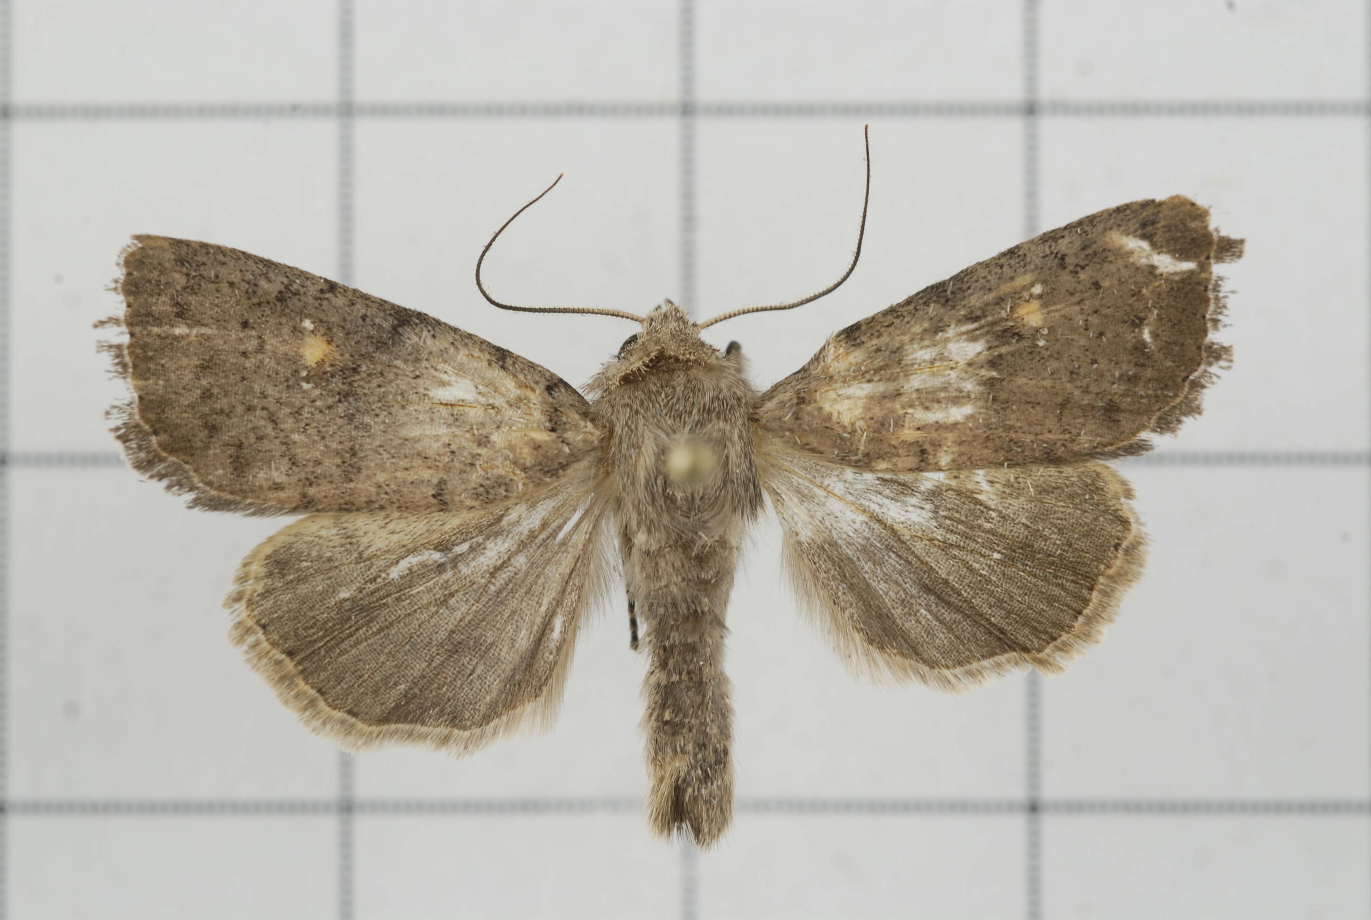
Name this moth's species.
Athetis taiwanensis
